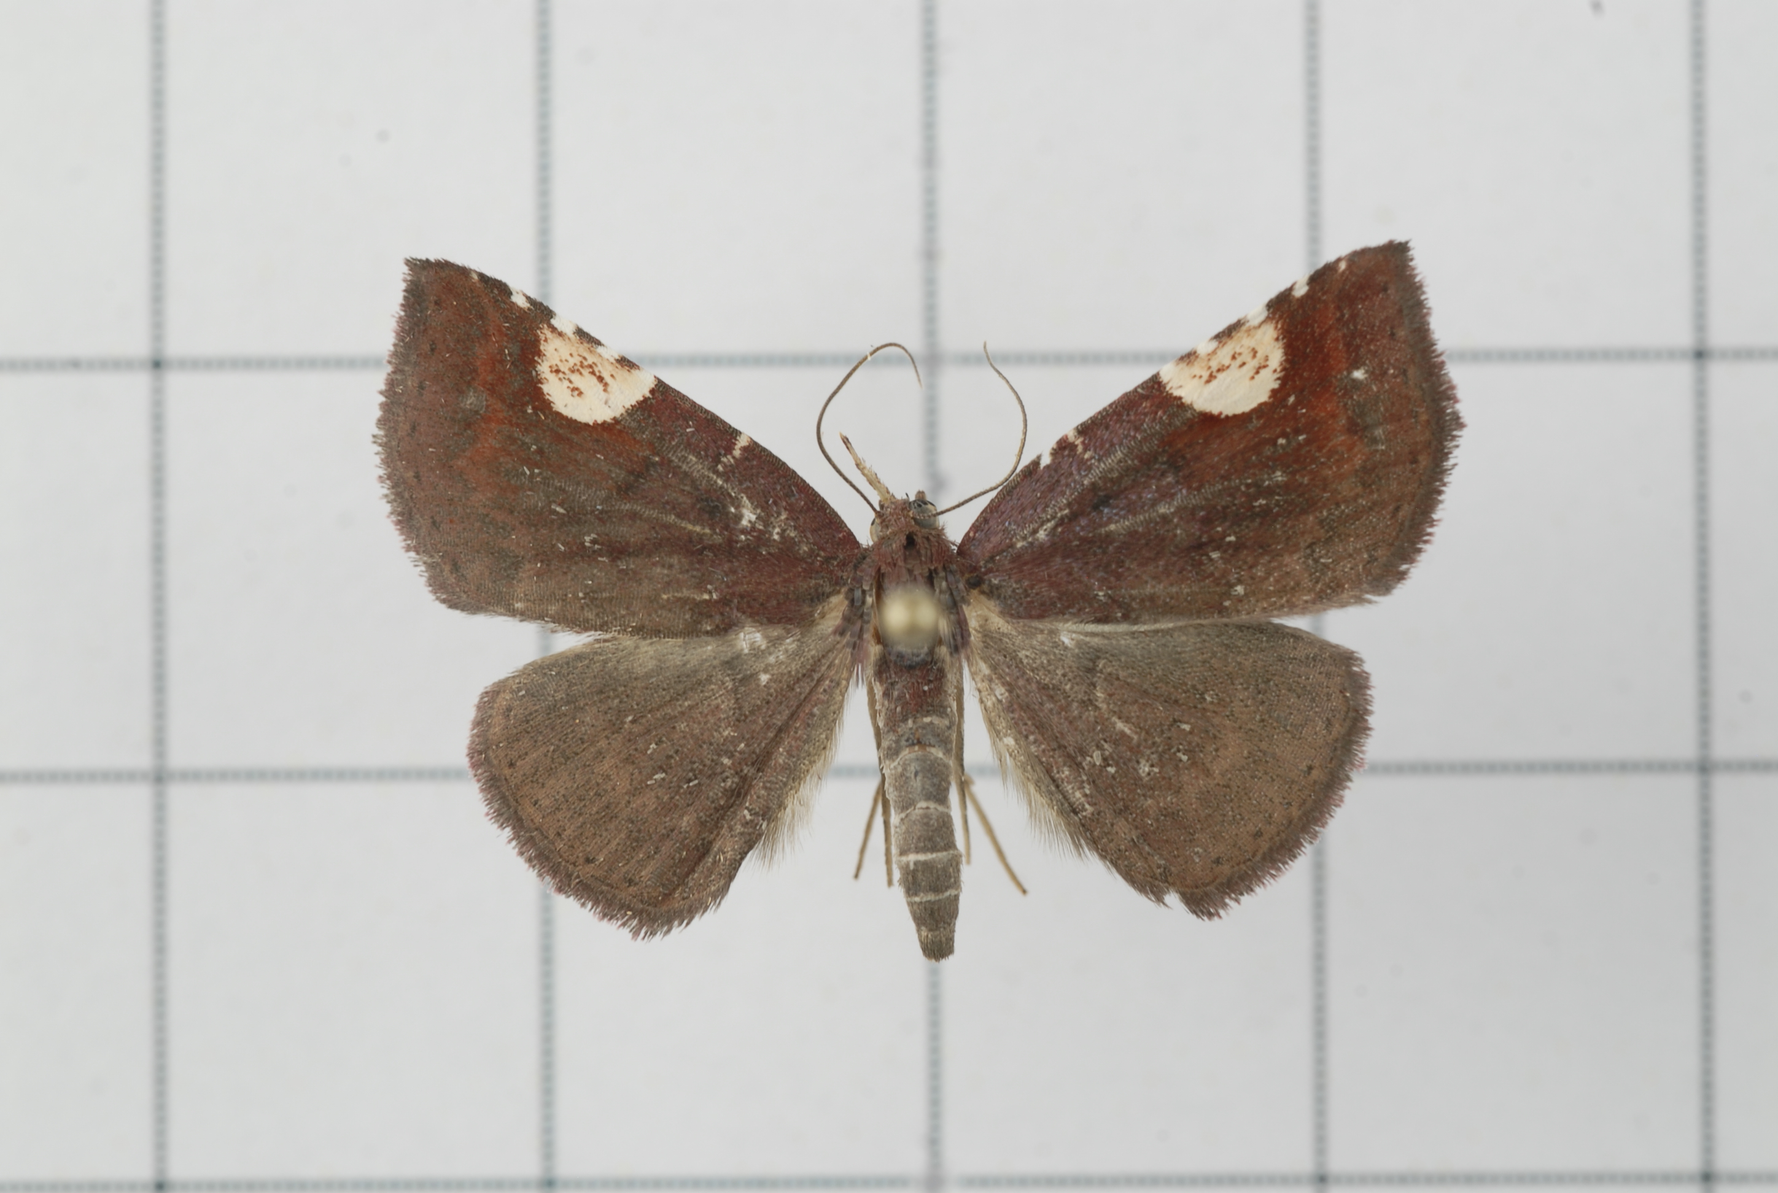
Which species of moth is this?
Pangrapta costinotata
